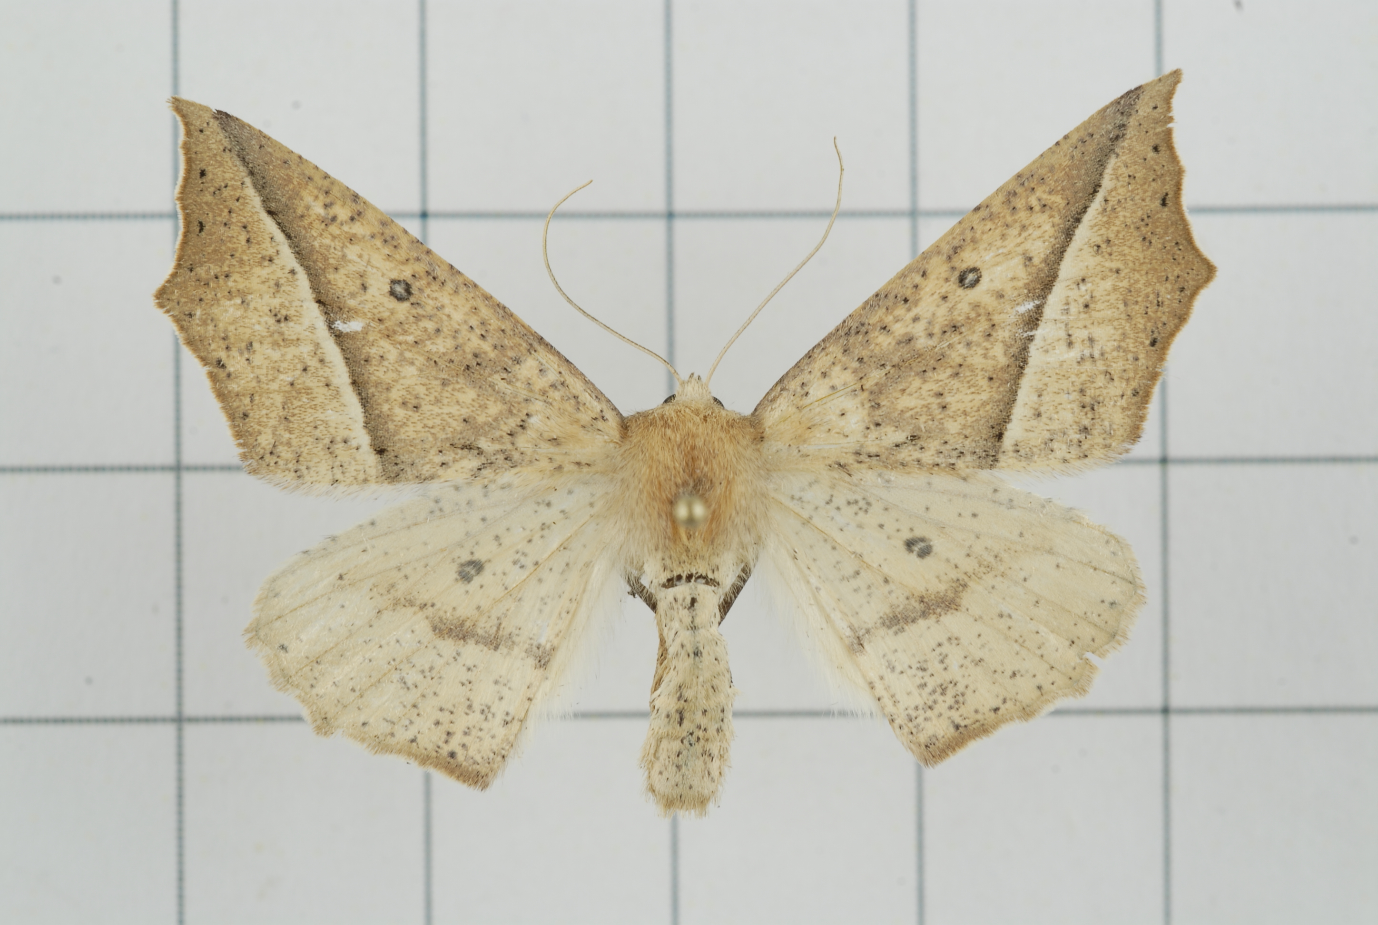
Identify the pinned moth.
Odontopera albiguttulata
